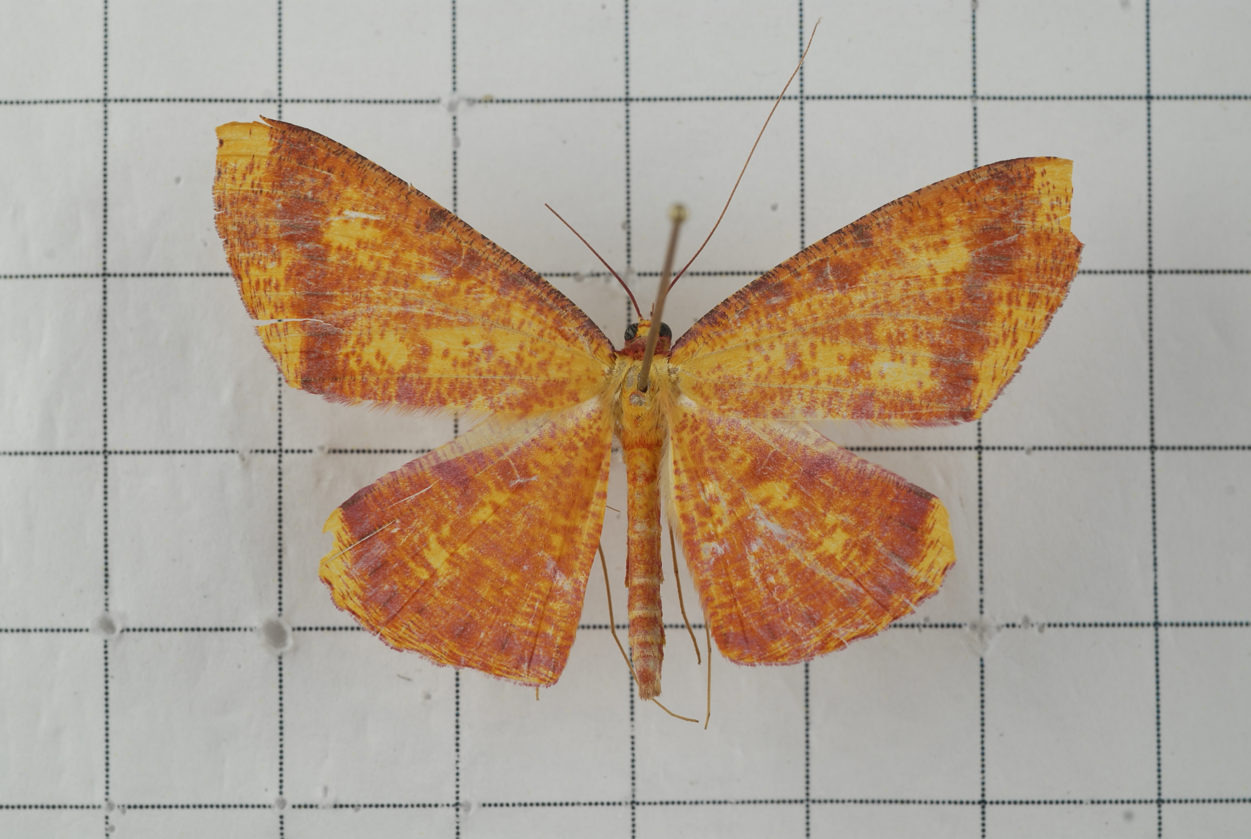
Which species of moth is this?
Eumelea ludovicata ludovicata
